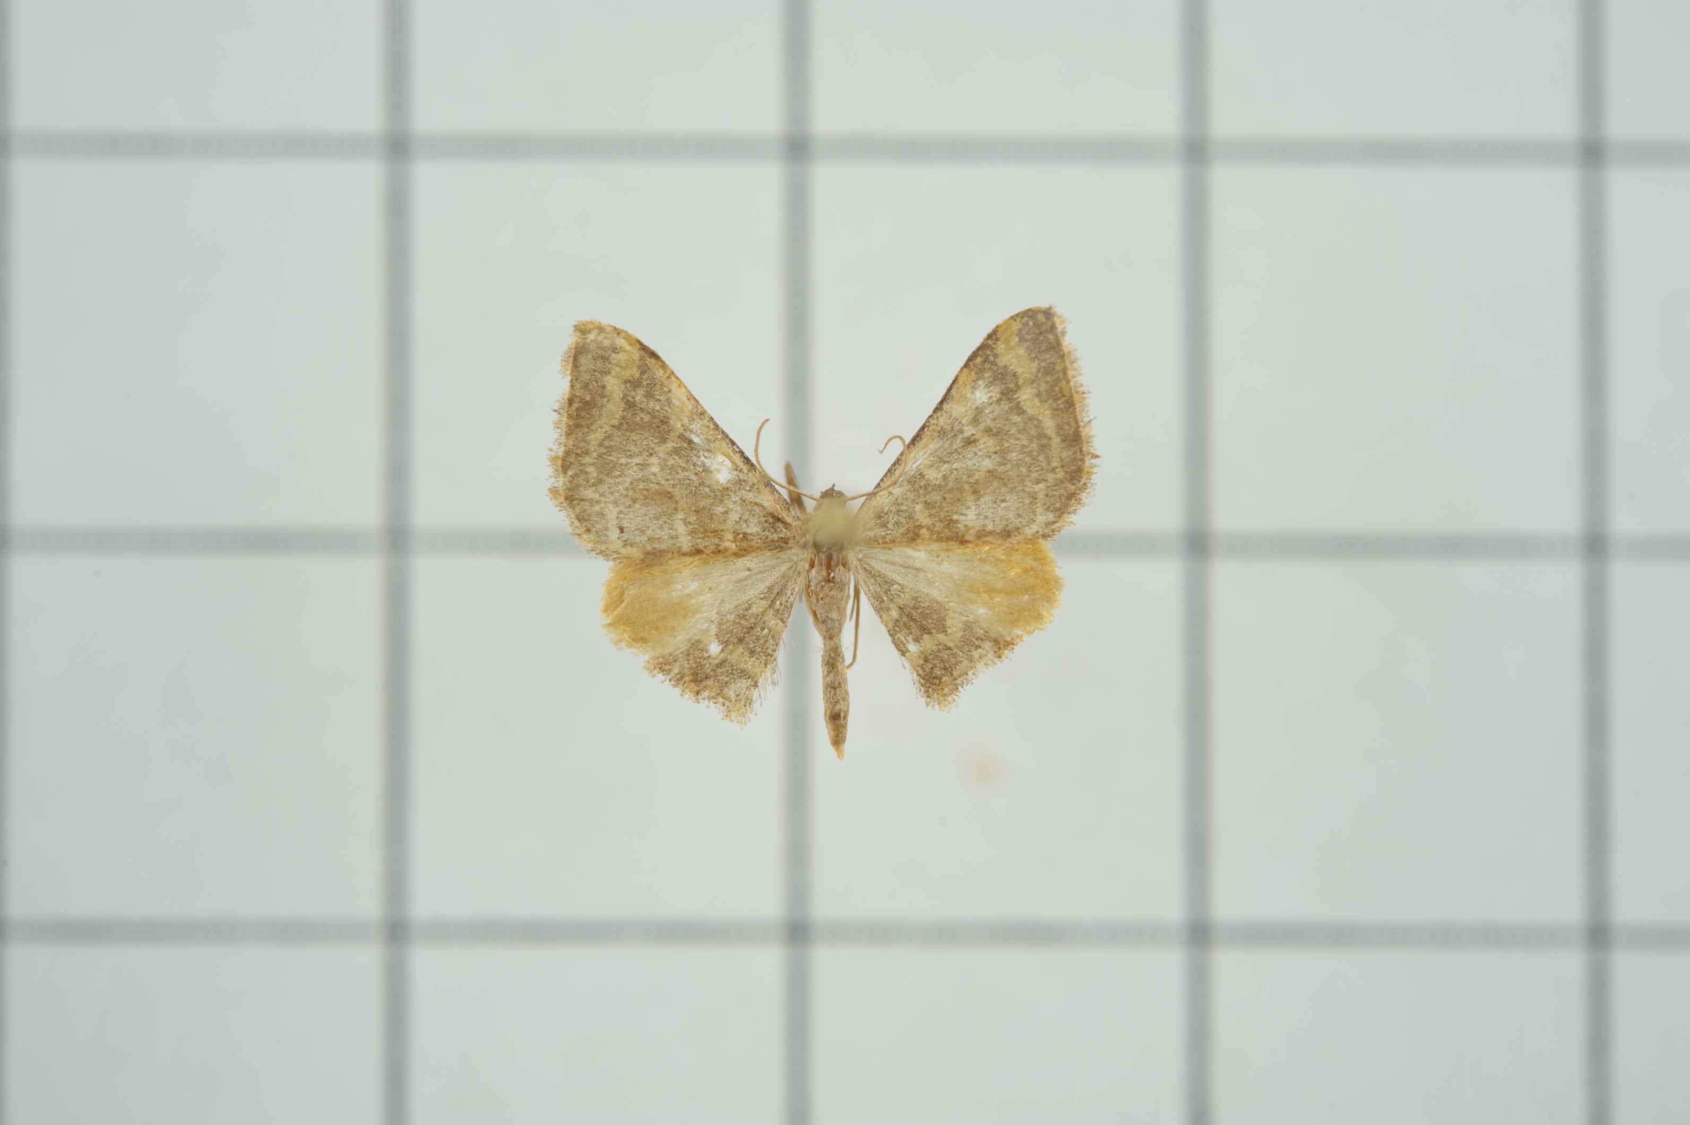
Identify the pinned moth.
Lophophleps purpurea
